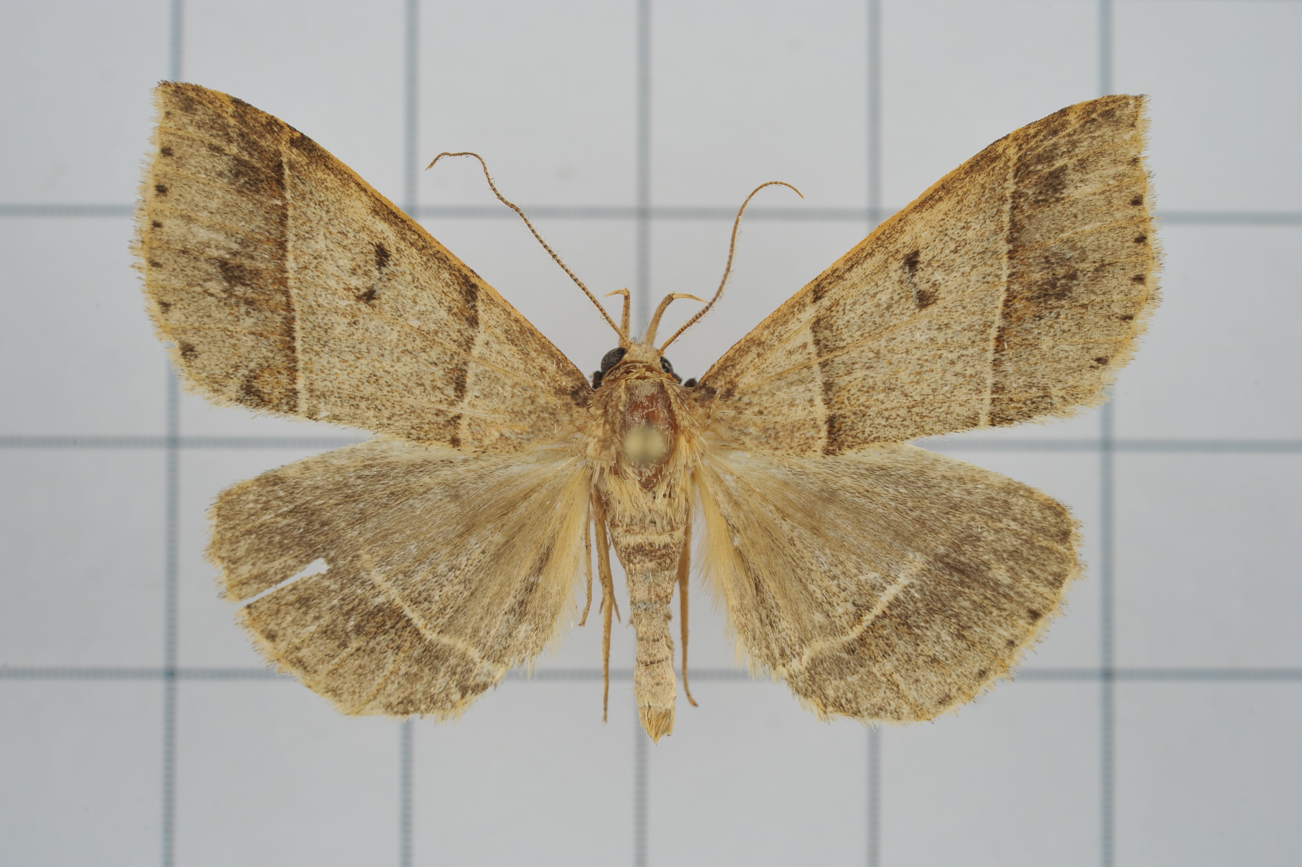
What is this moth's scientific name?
Bertula parallela
